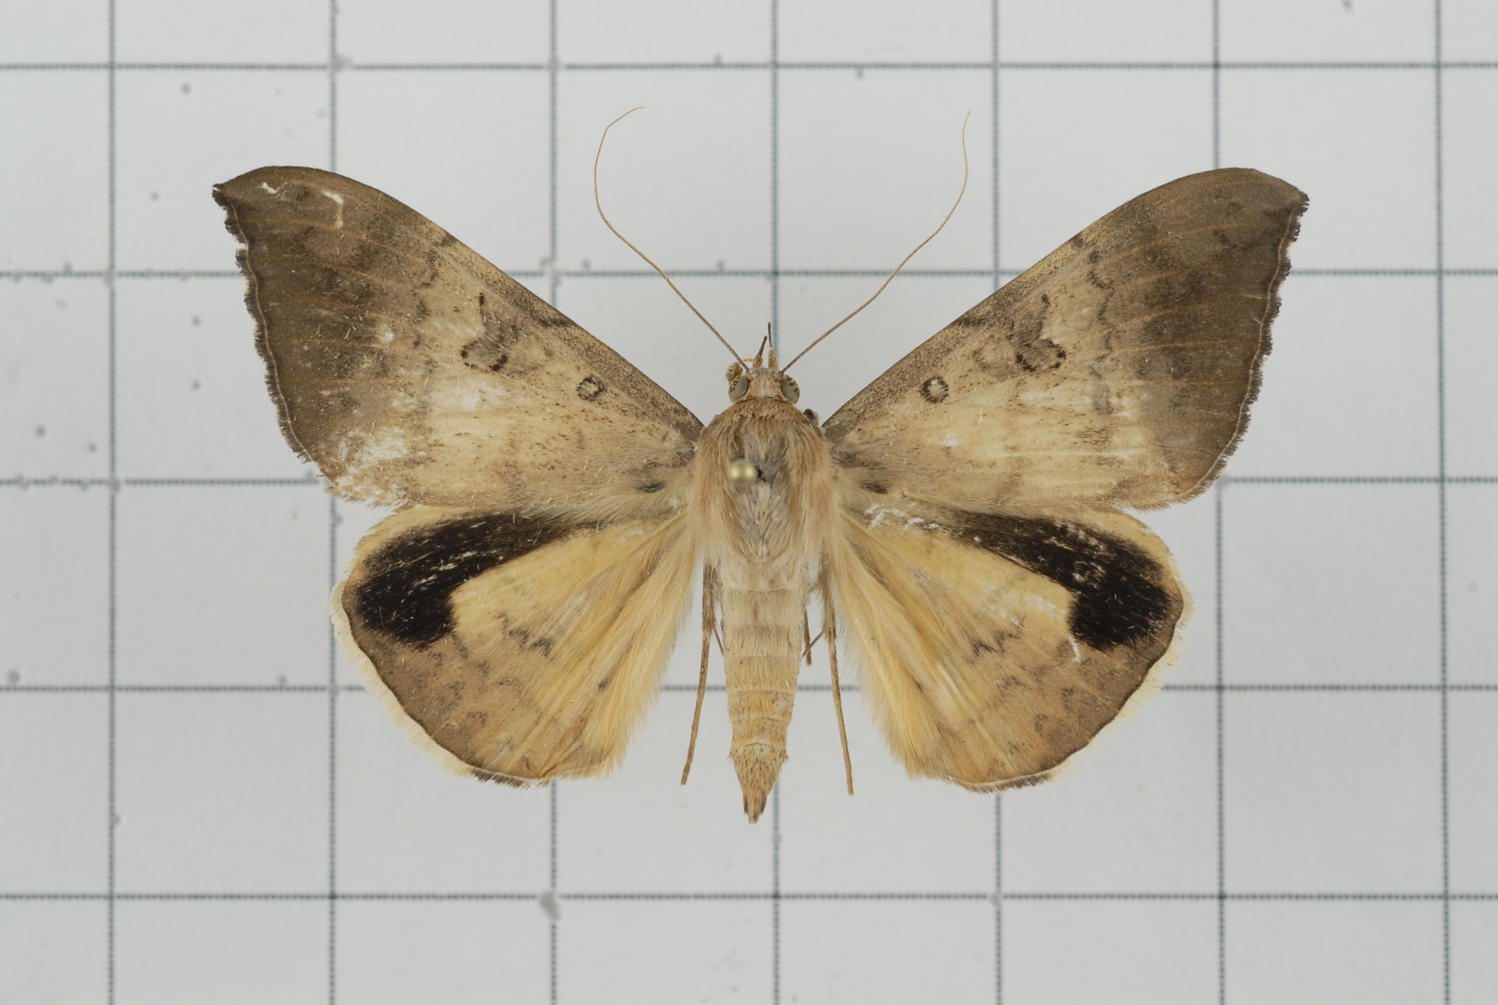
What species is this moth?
Oxyodes scrobiculata
